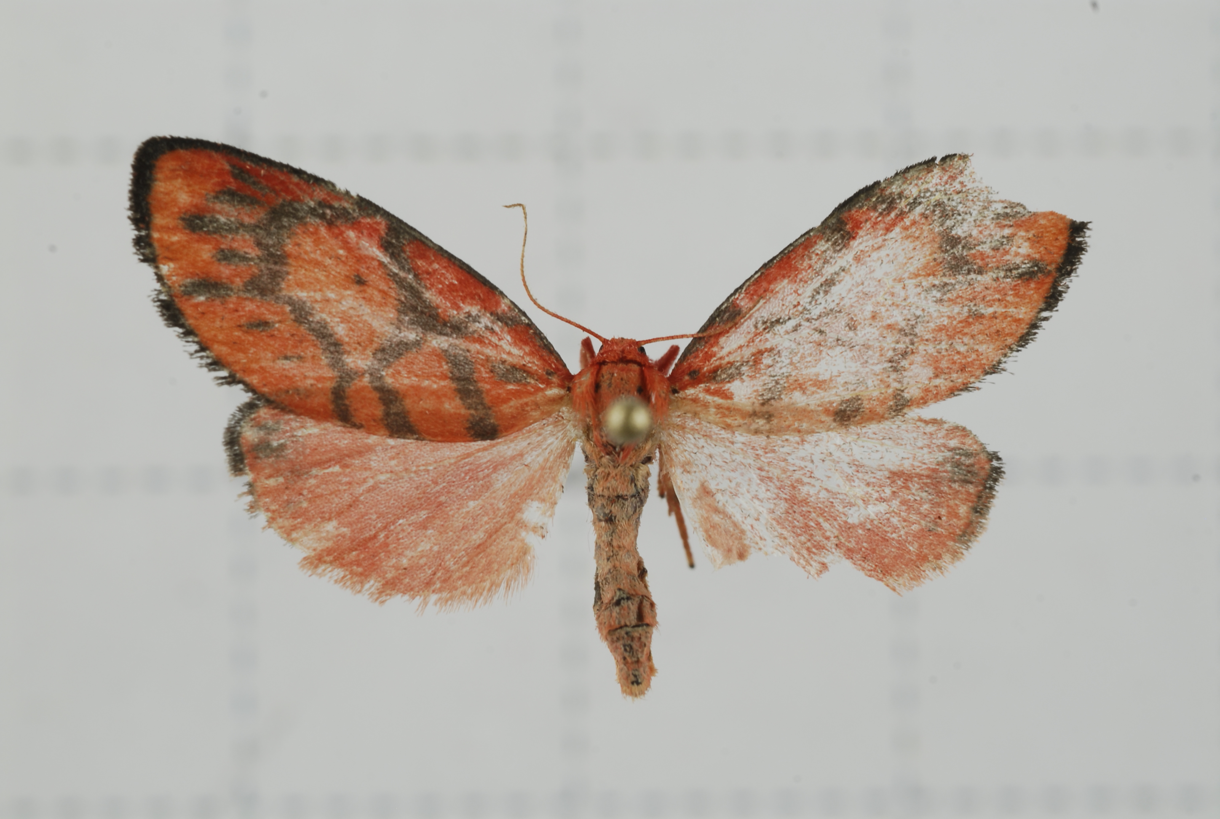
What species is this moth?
Conicornuta convexa
